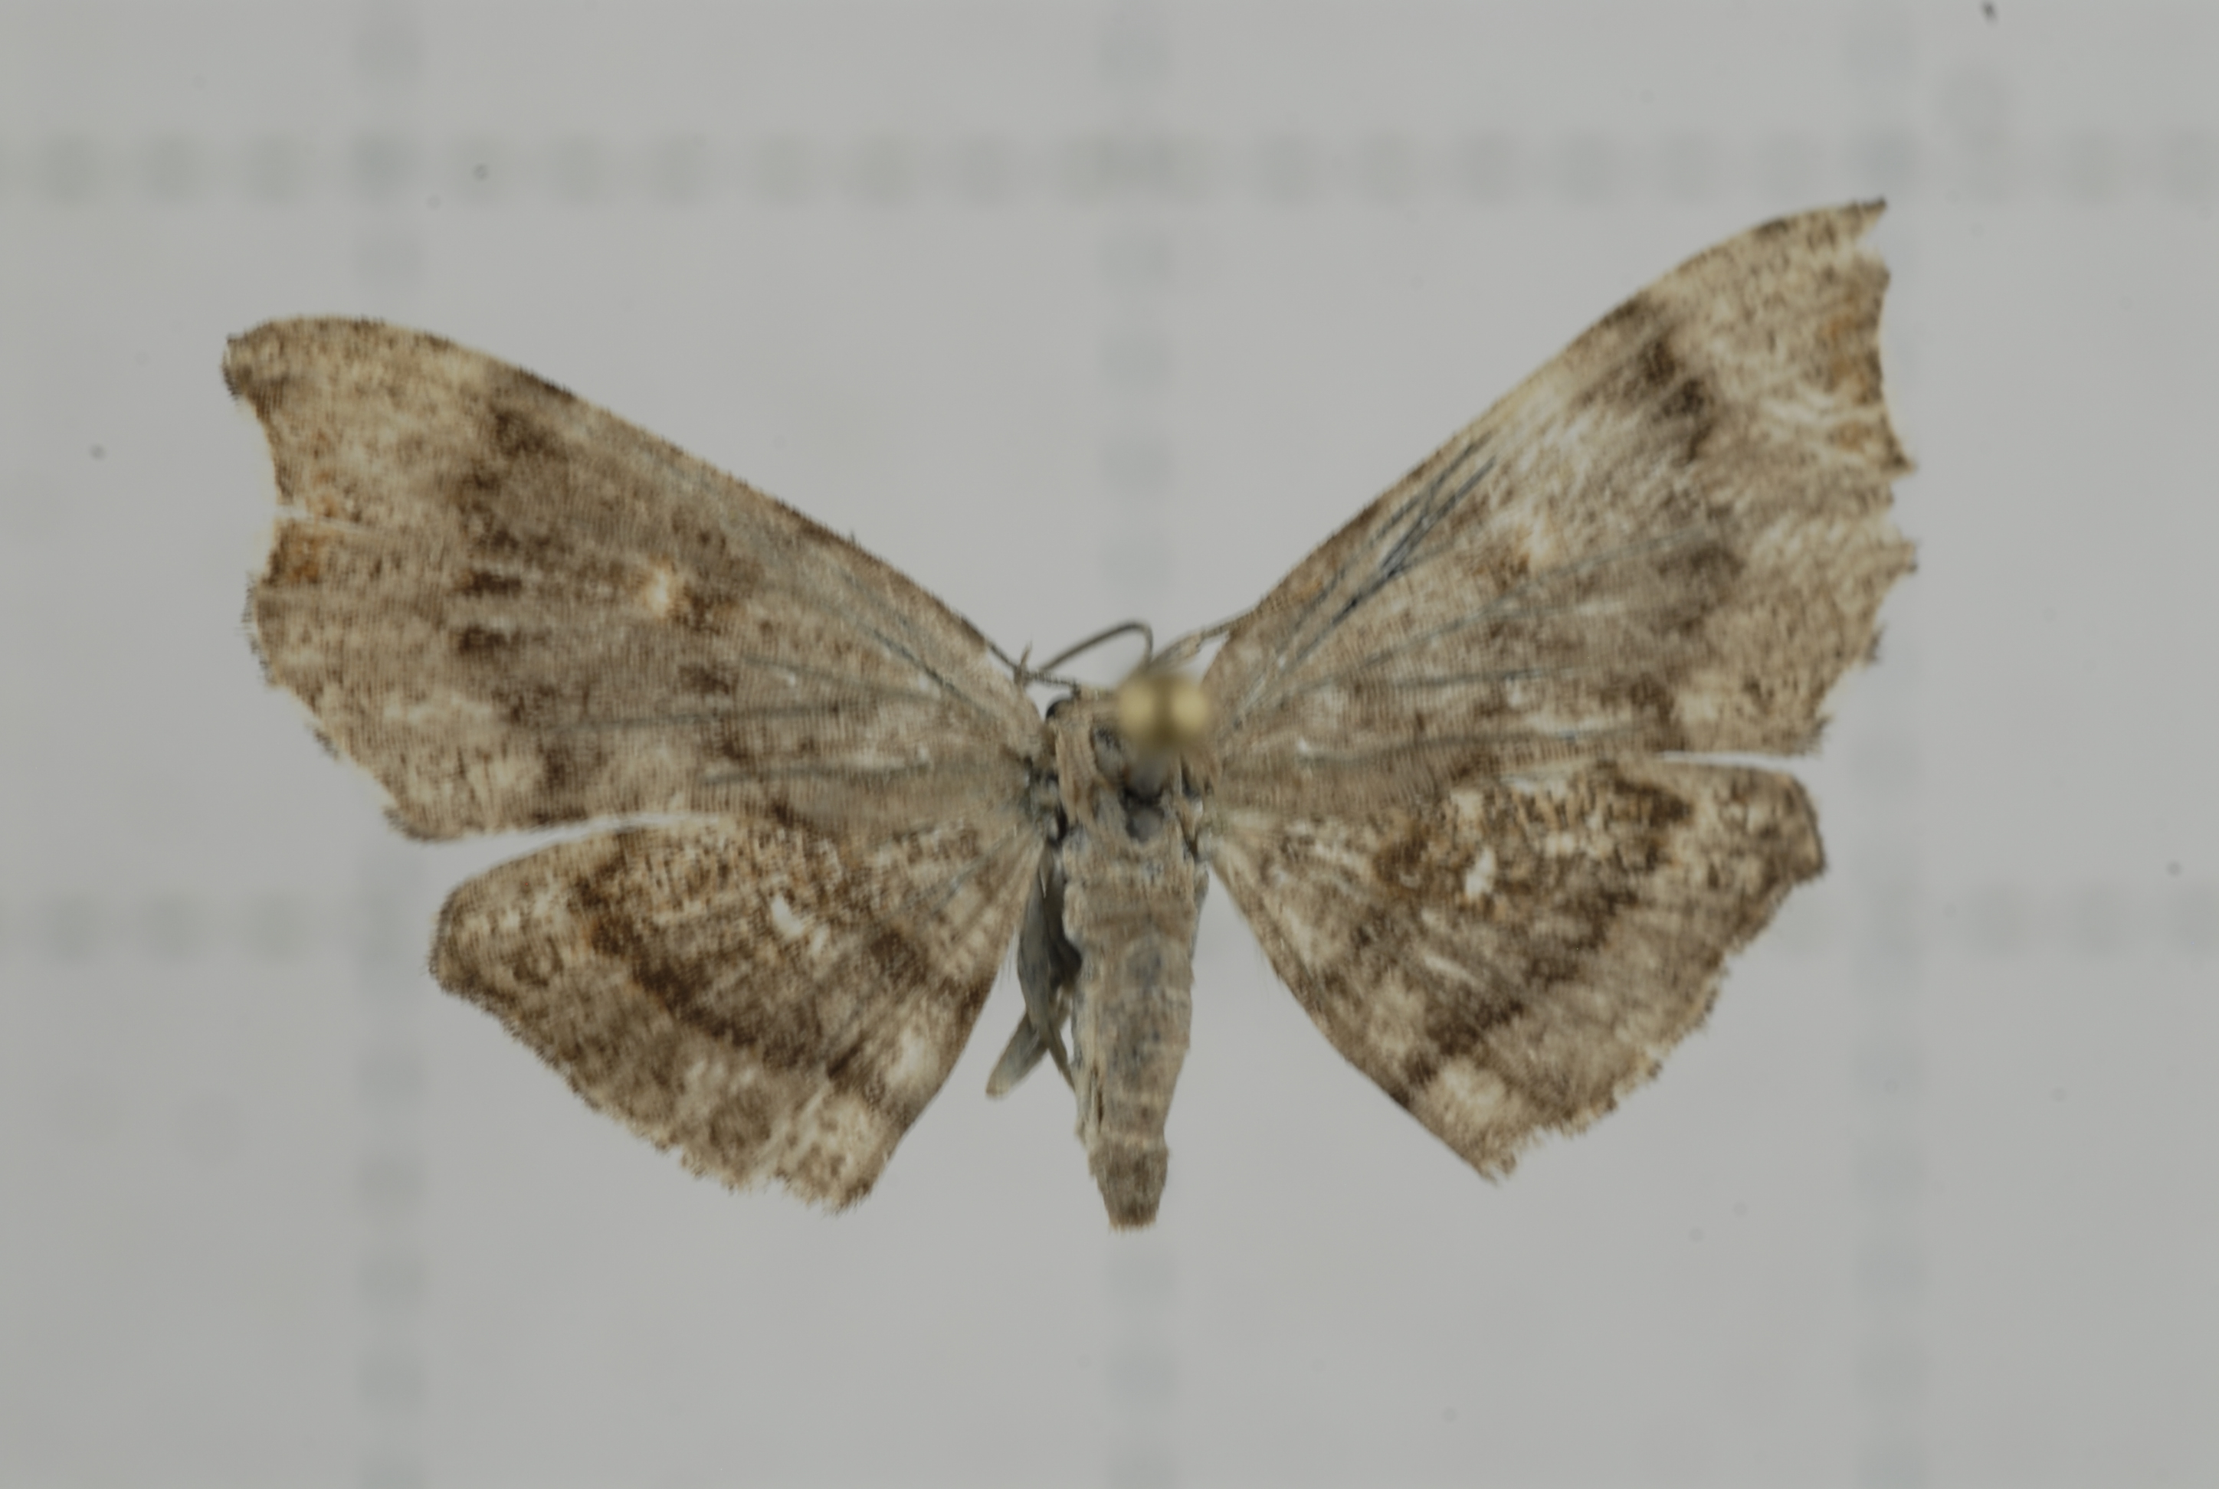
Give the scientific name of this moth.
Chundana emarginata
